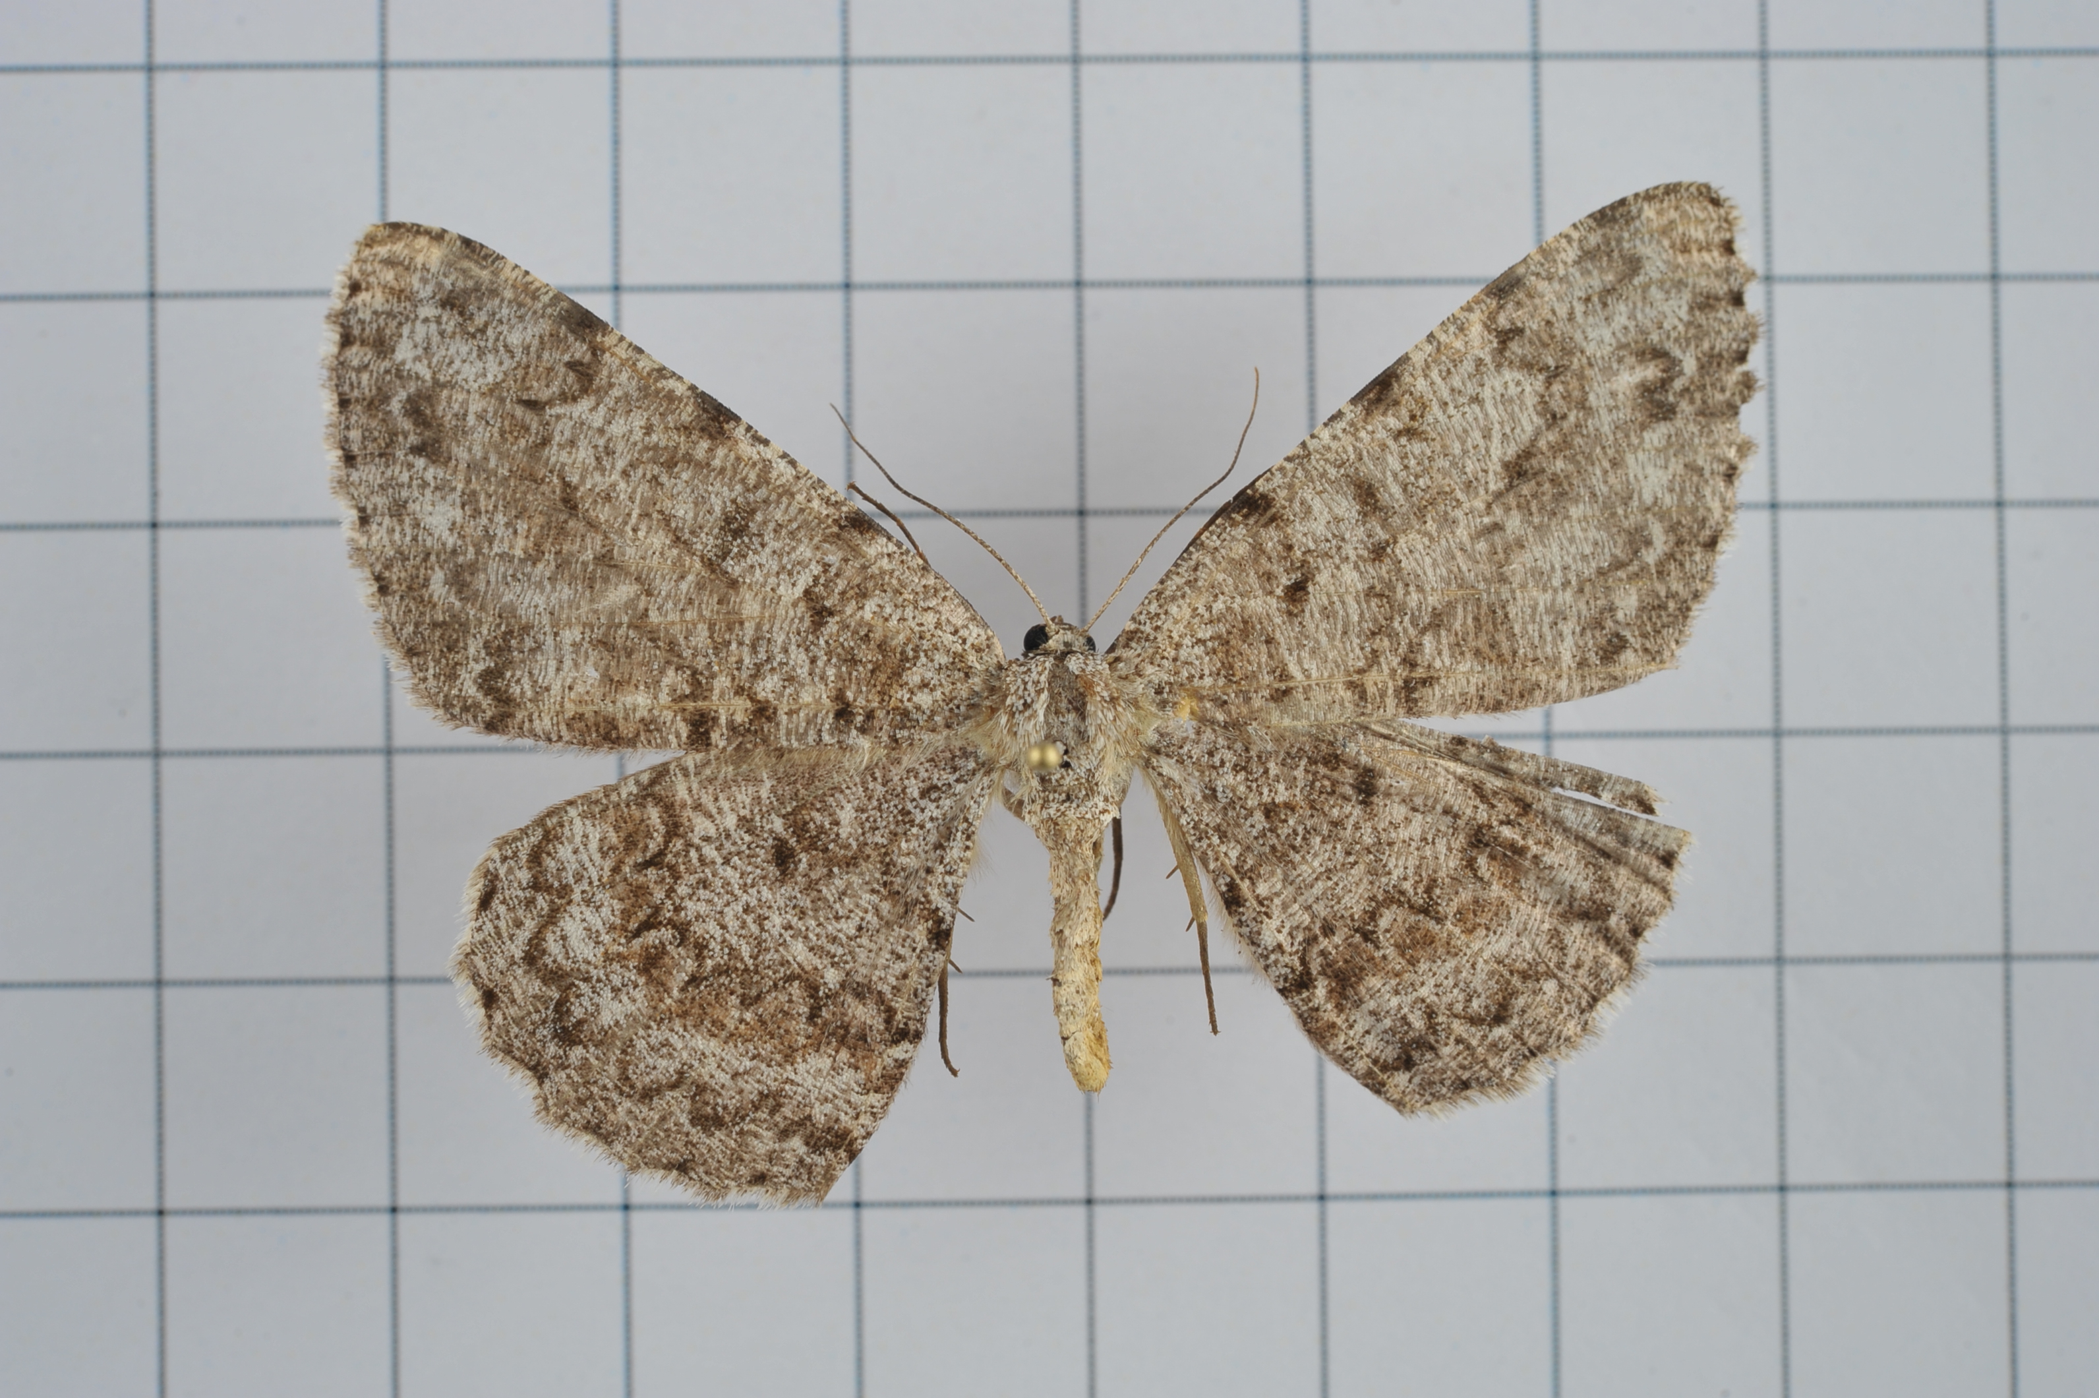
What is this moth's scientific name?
Hypomecis cineracea
